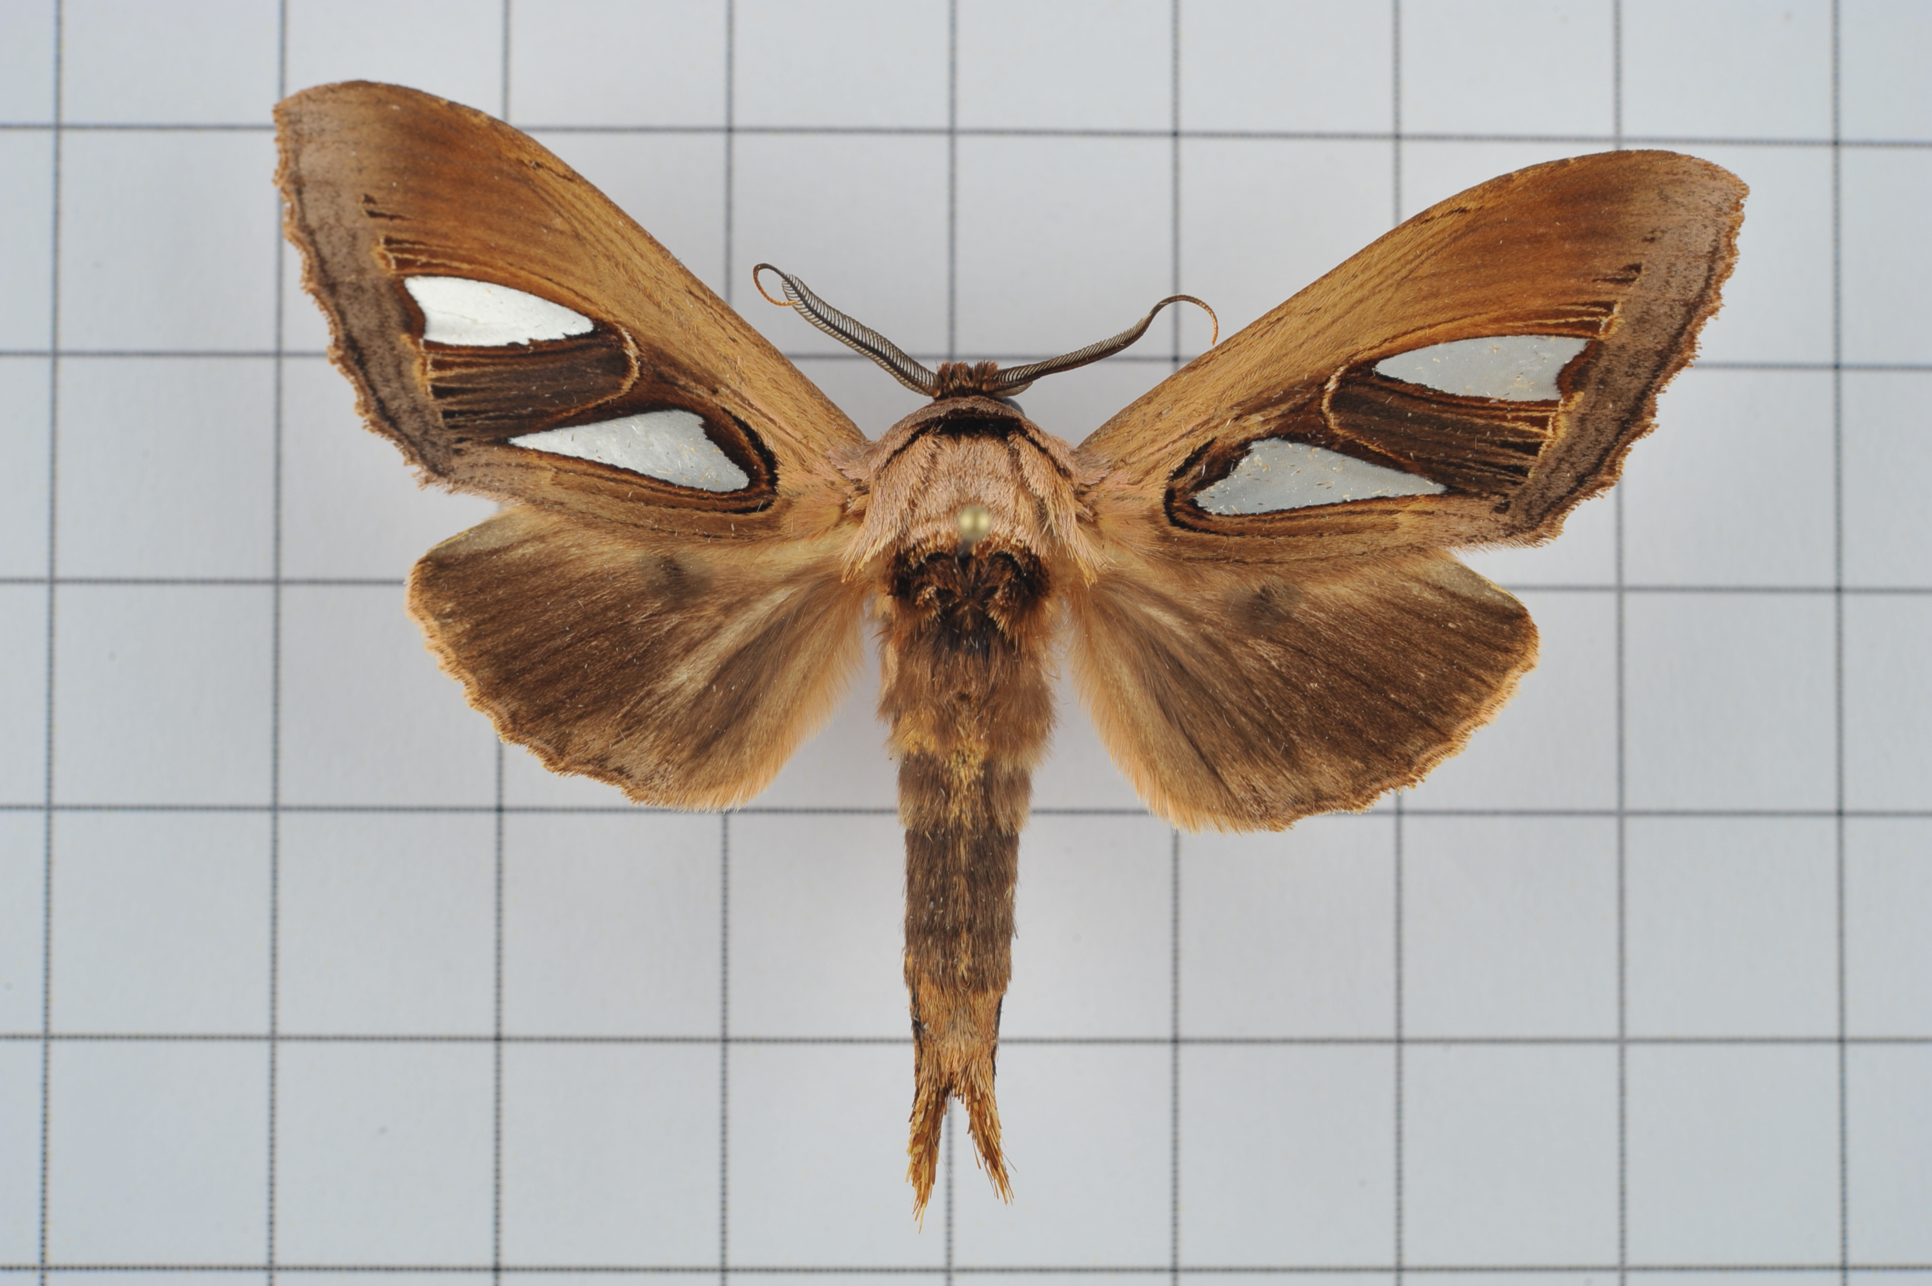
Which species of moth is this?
Tarsolepis japonica
